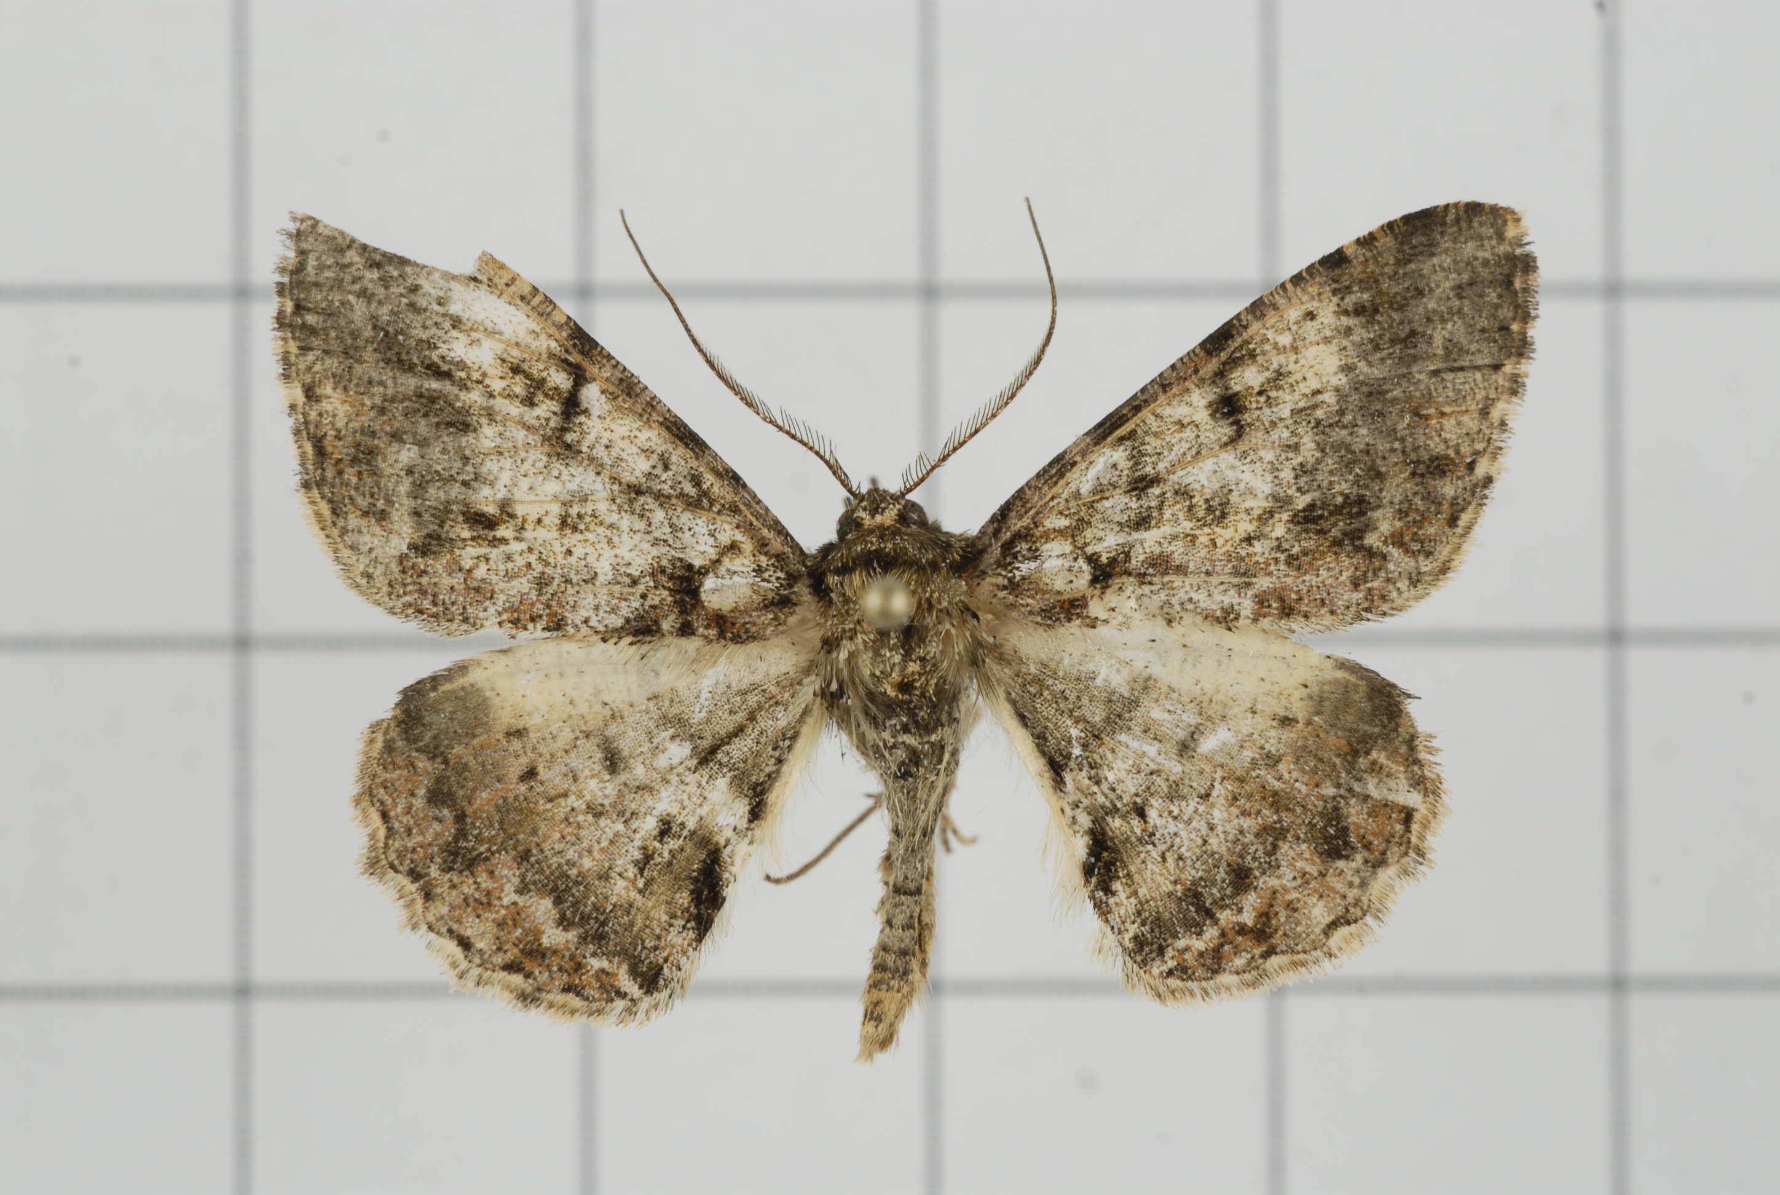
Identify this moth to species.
Alcis taiwanovariegata
